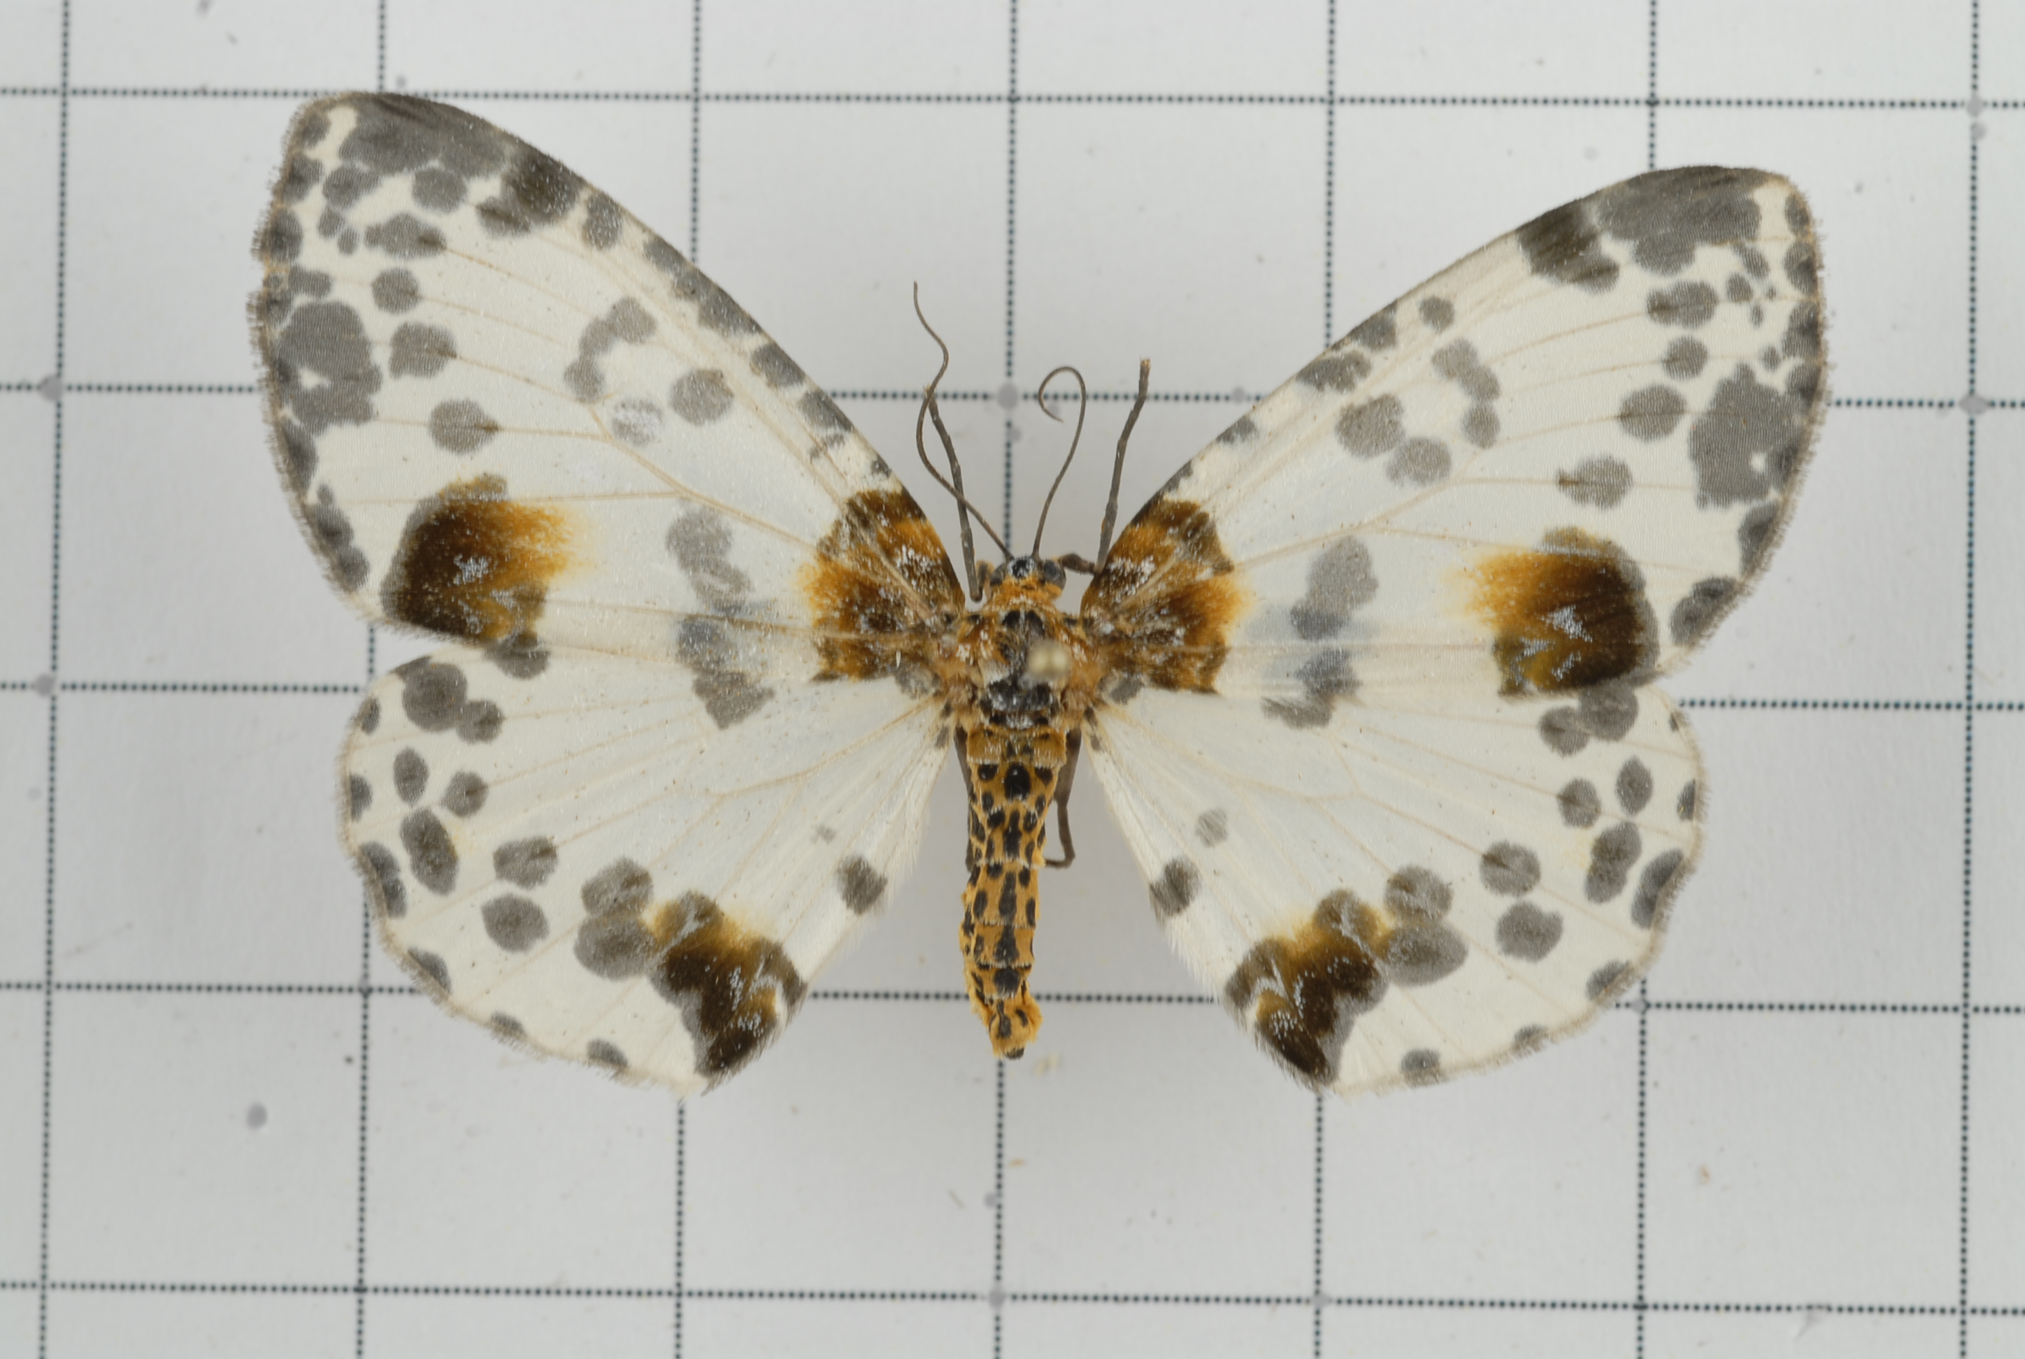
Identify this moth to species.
Abraxas formosilluminata
